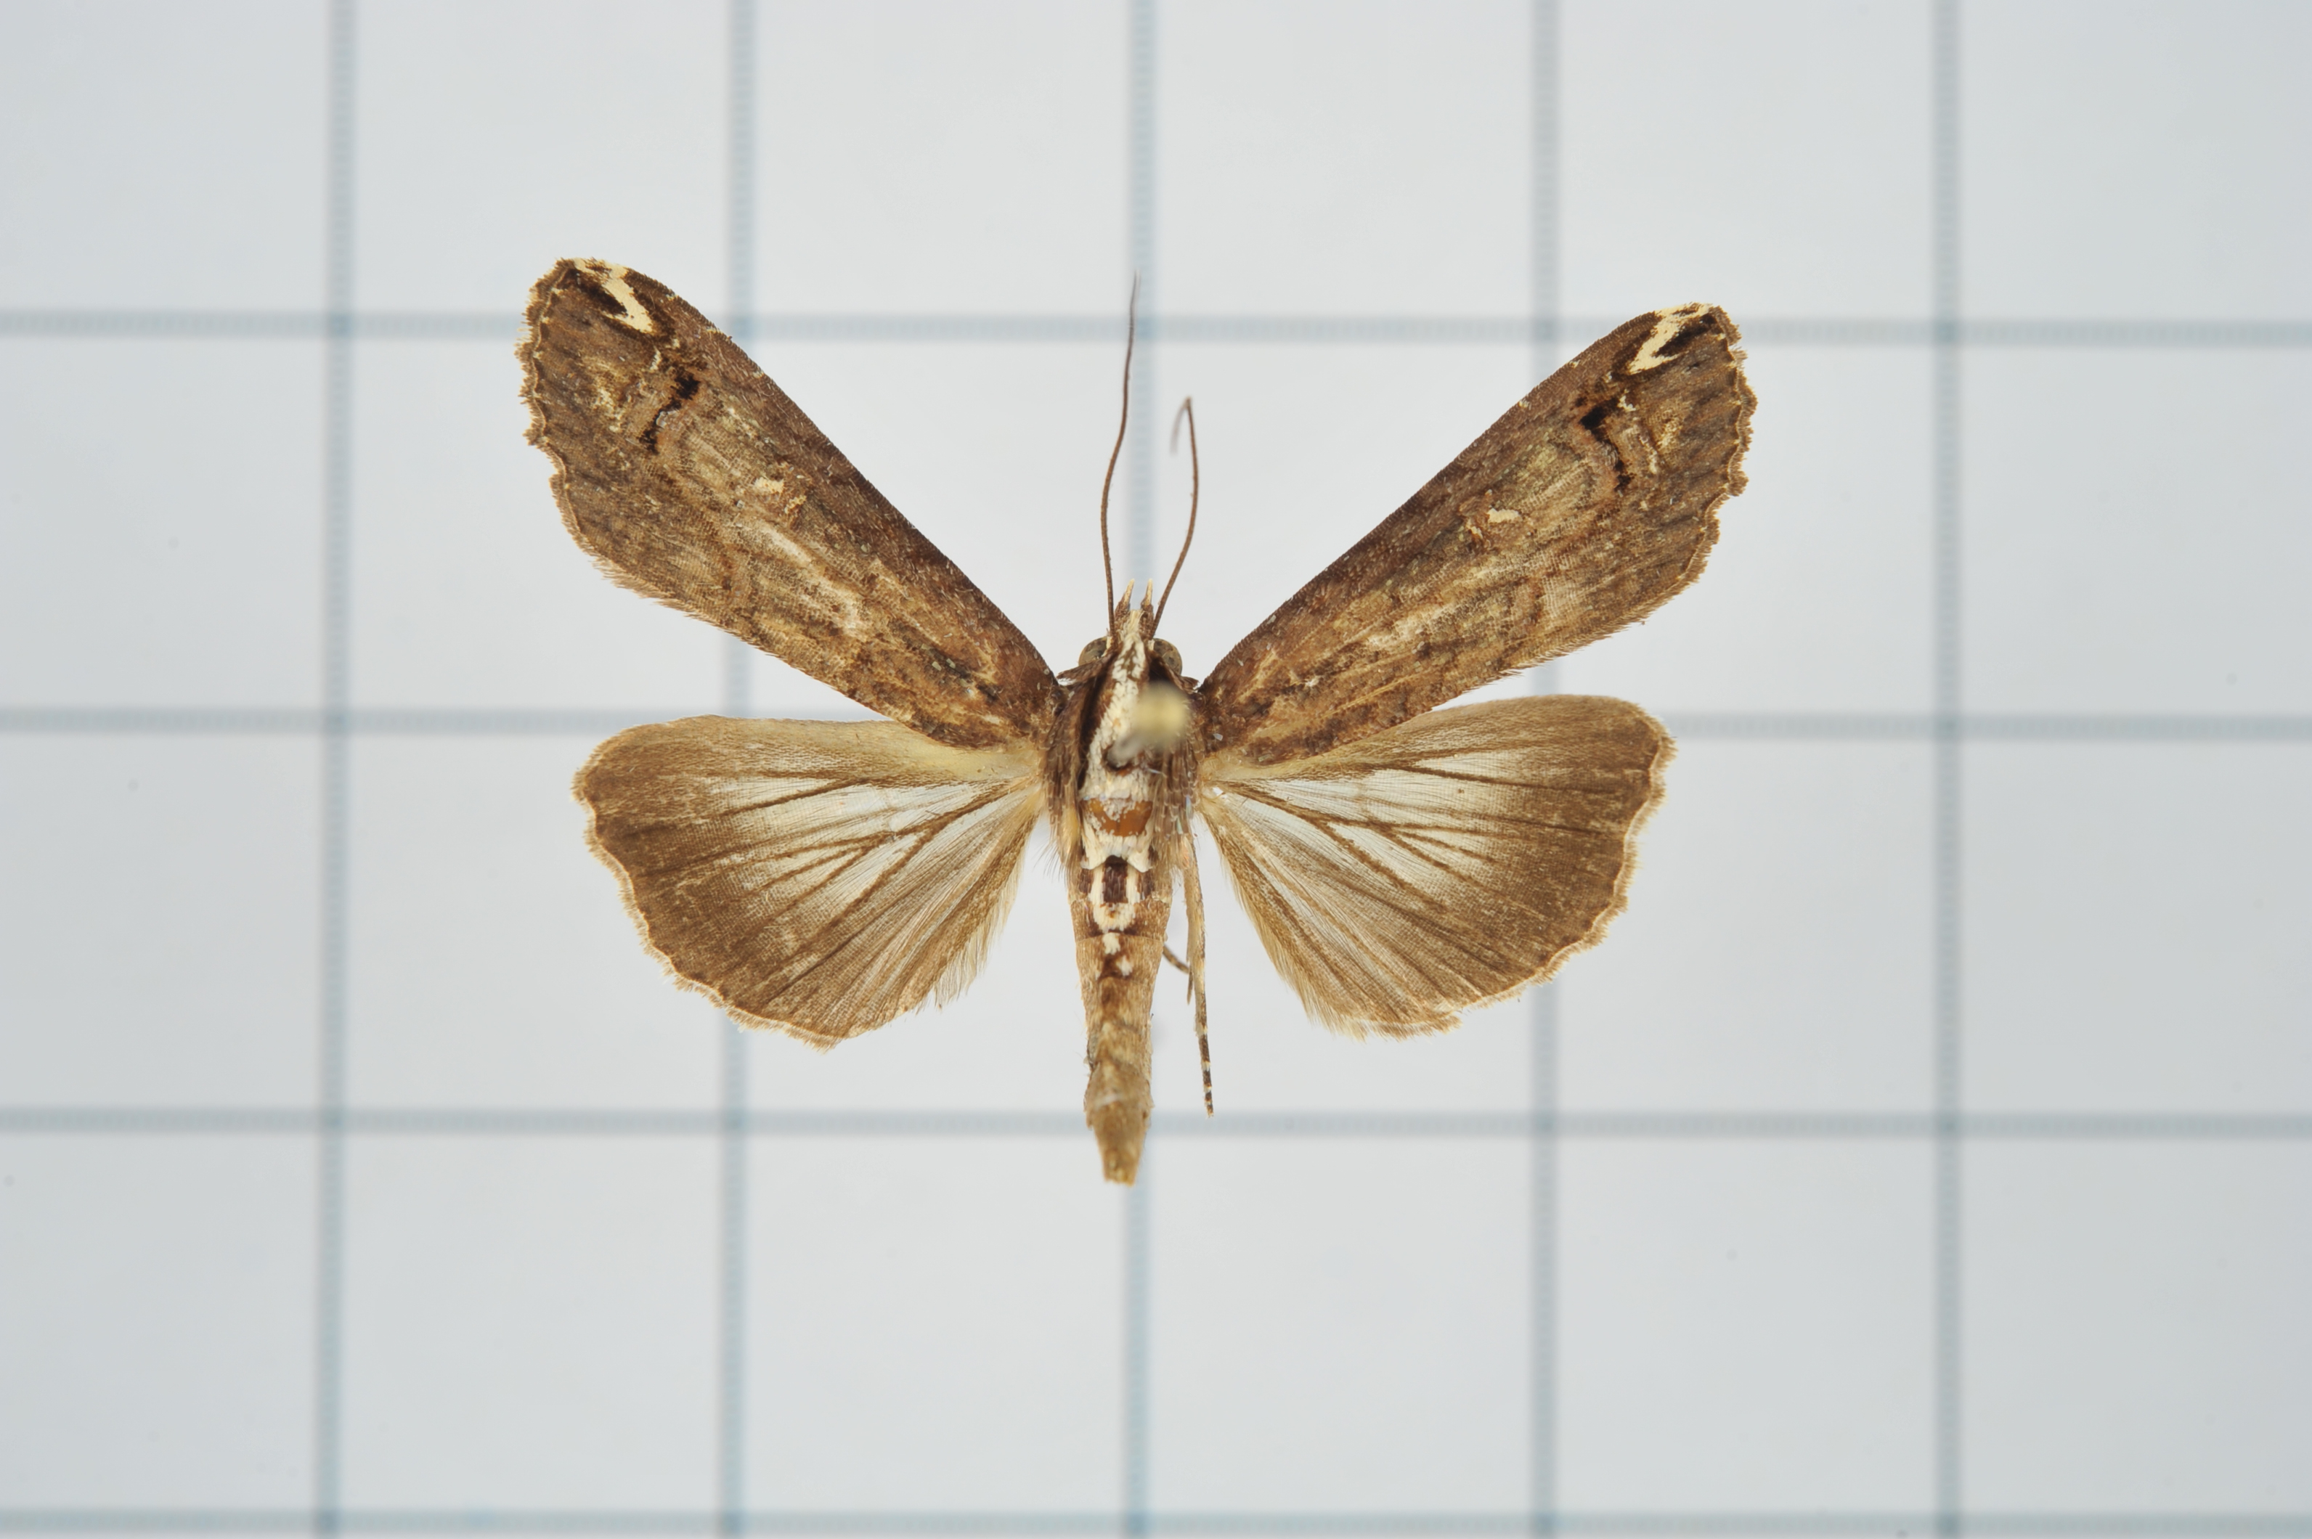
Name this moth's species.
Lophoptera brunnama
